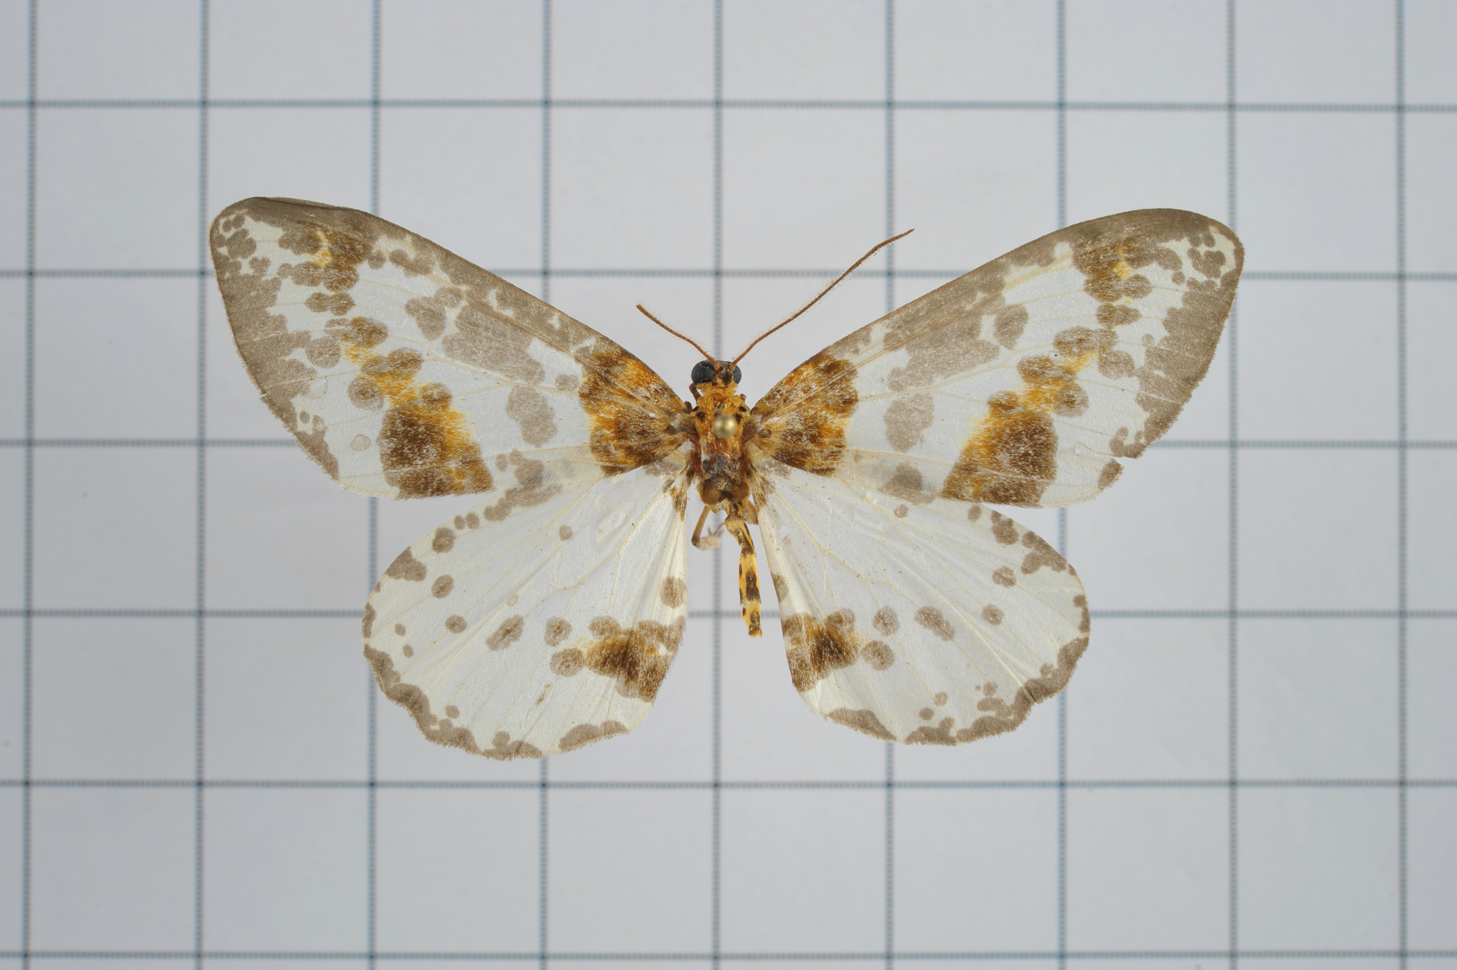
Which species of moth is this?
Abraxas taiwanensis
